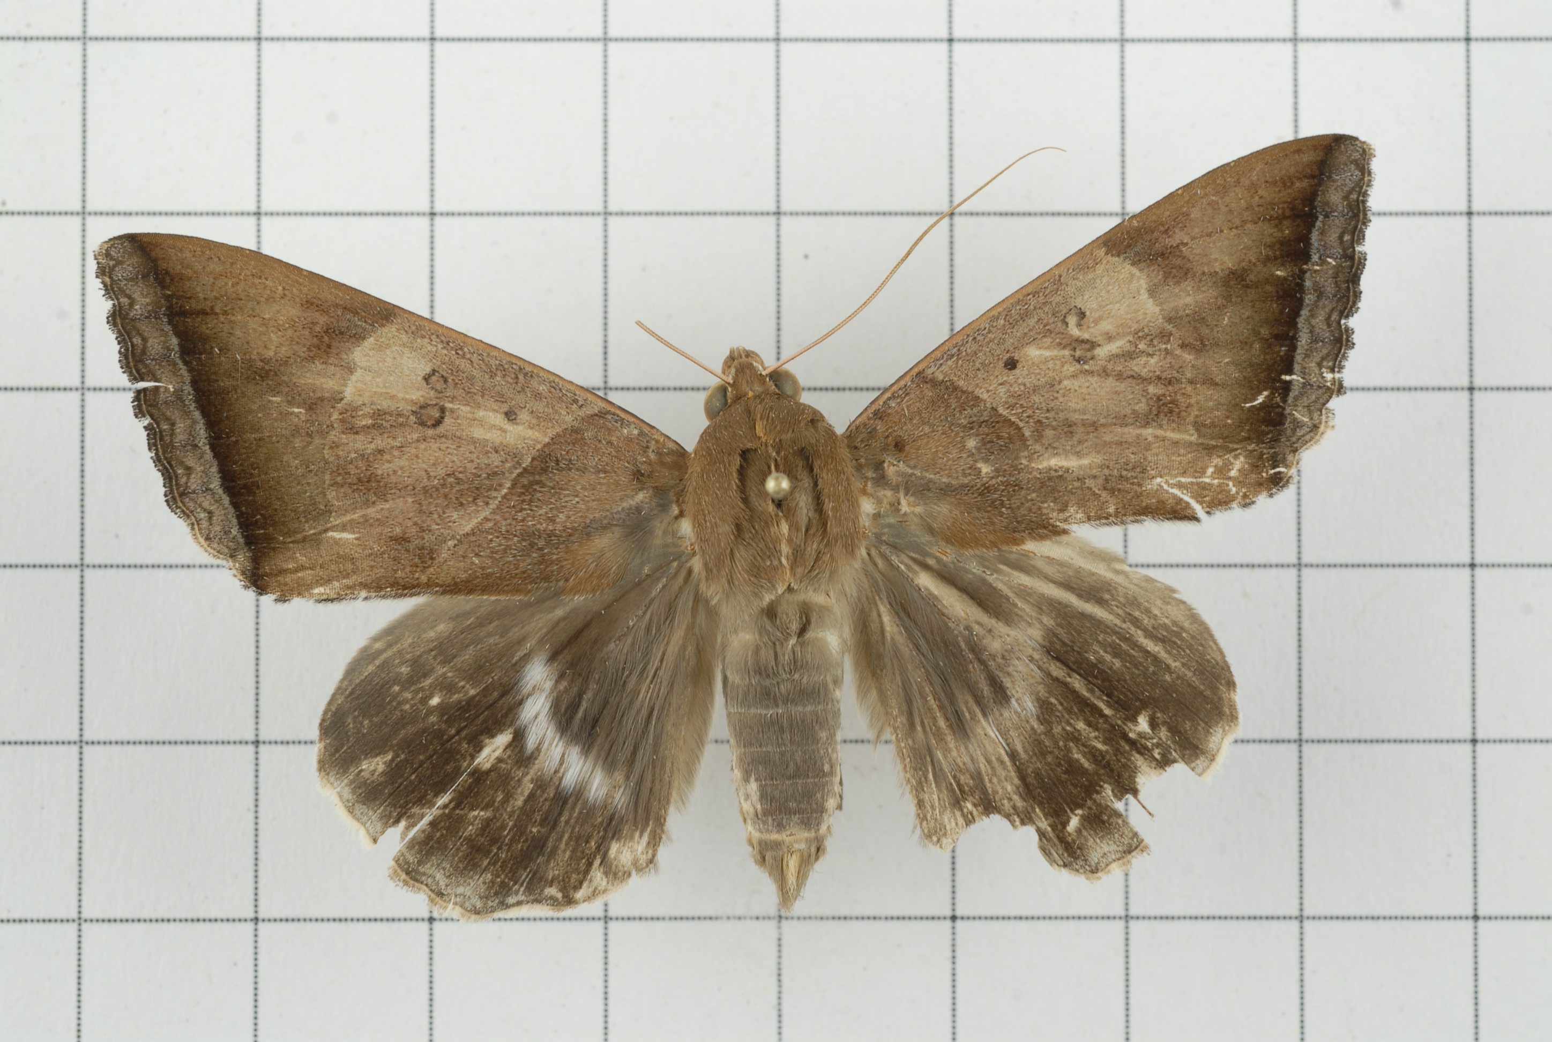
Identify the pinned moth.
Artena dotata
